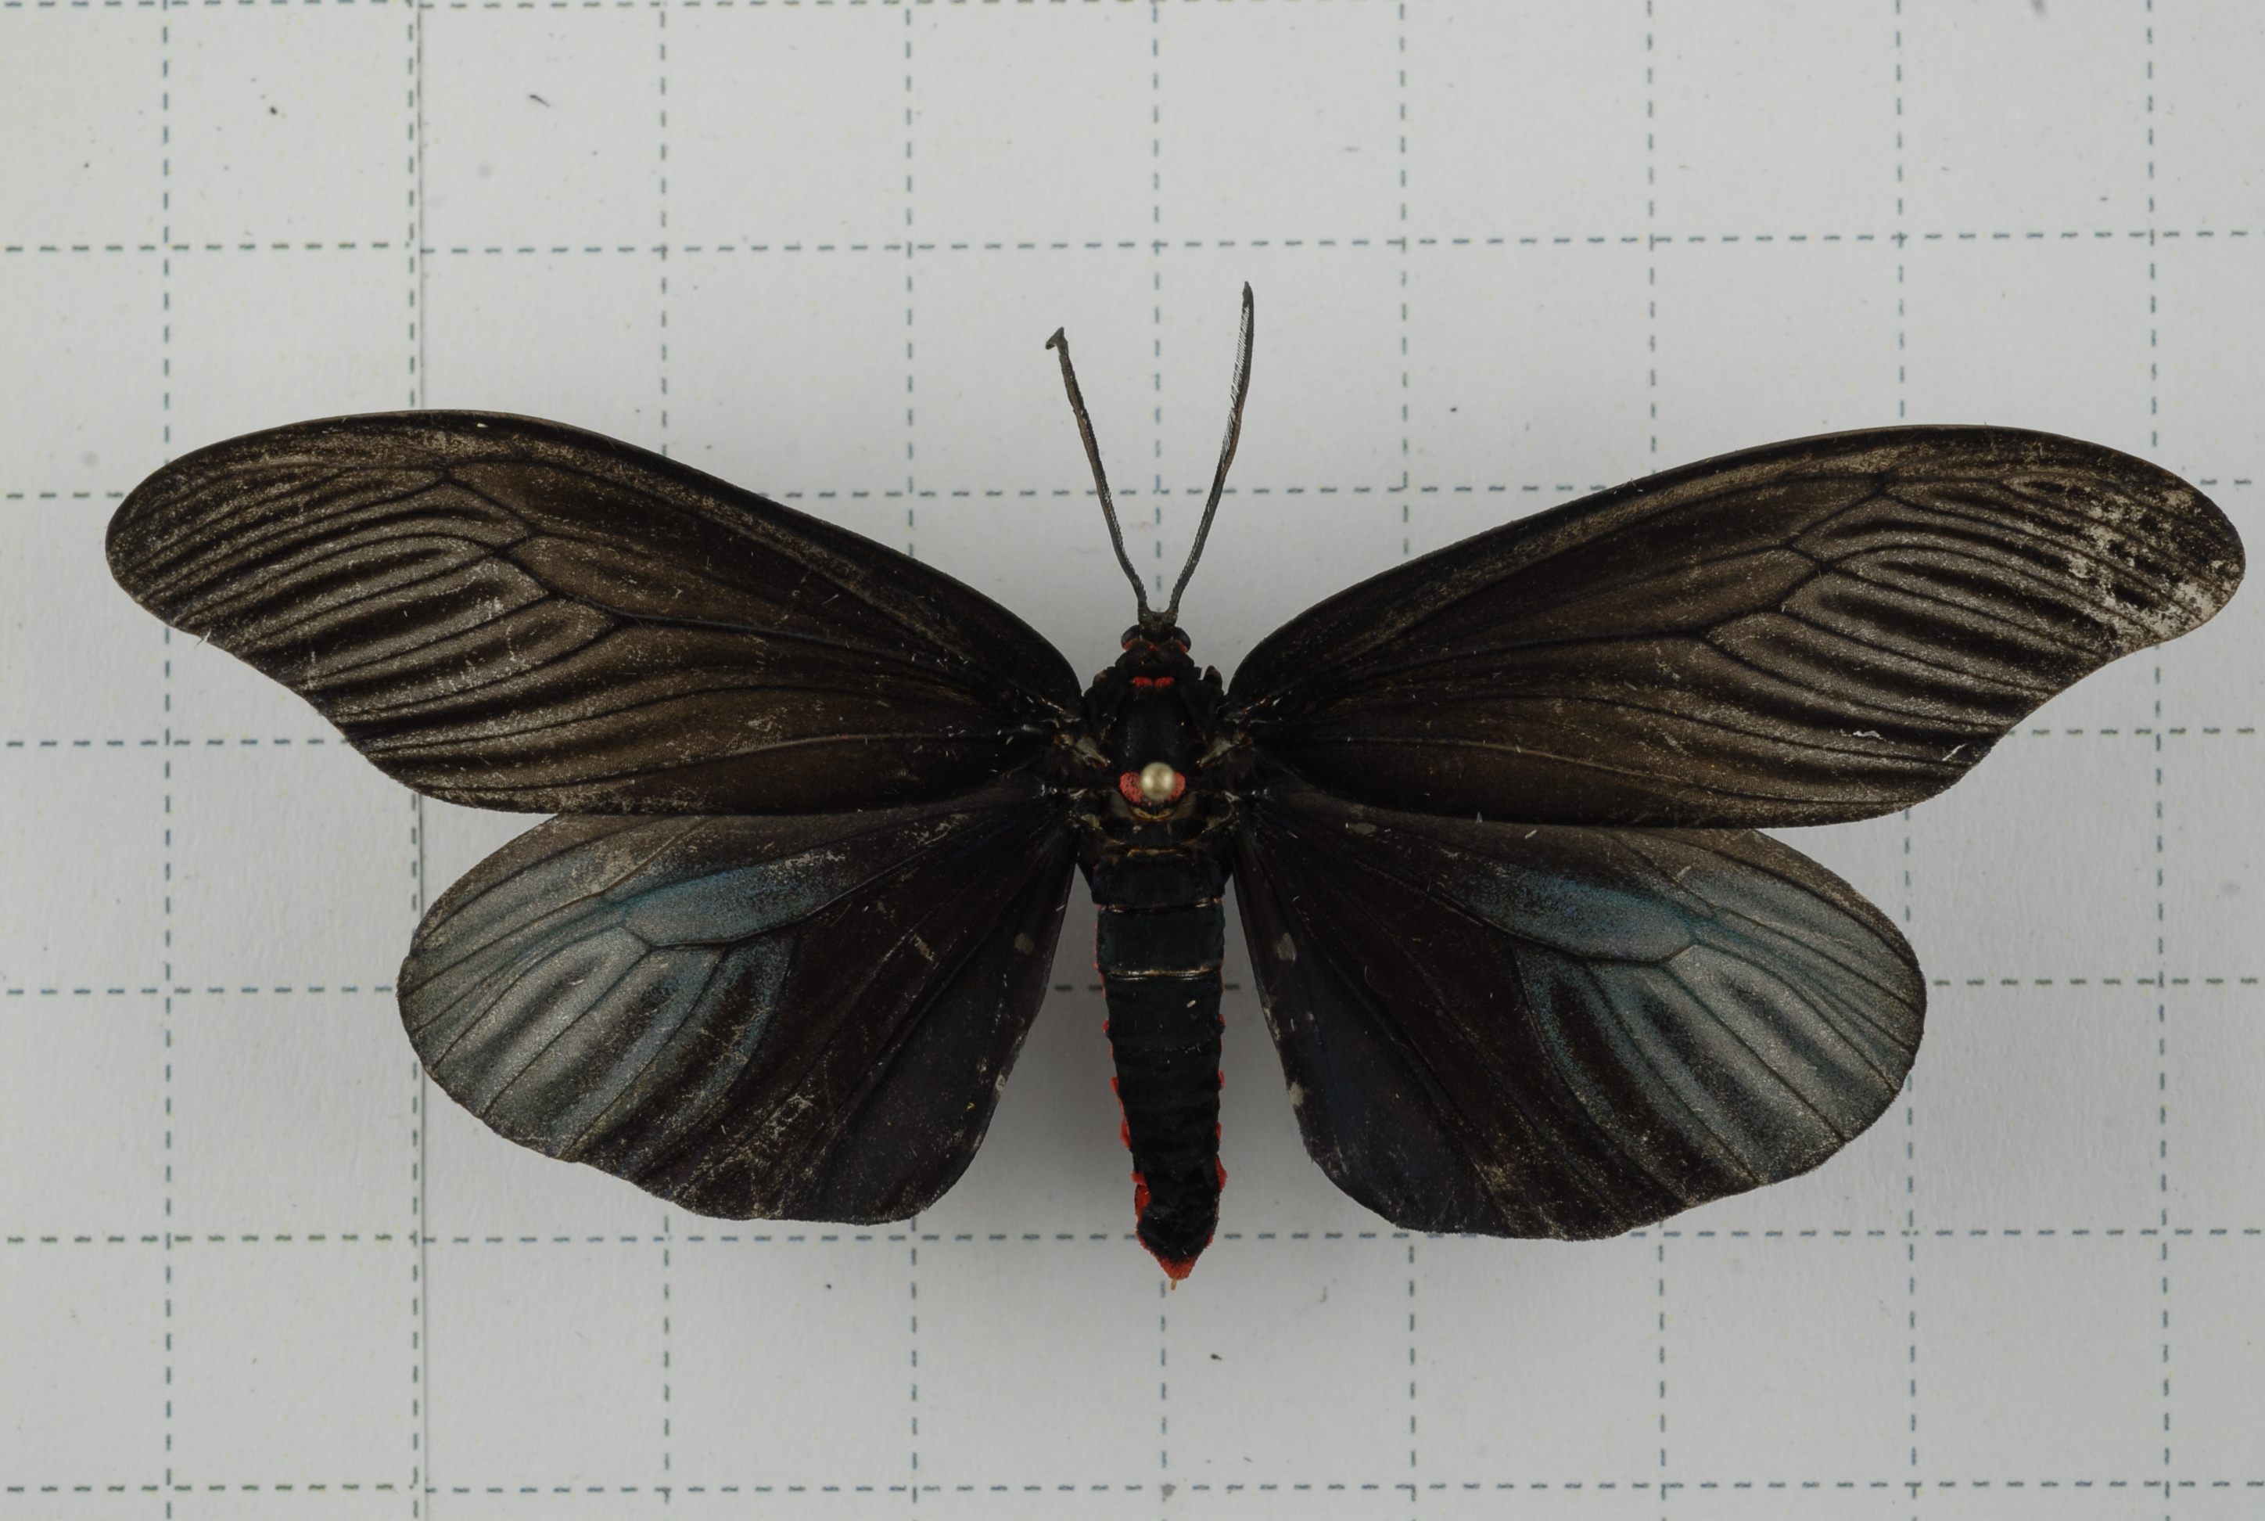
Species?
Gynautocera rubriscutellata
